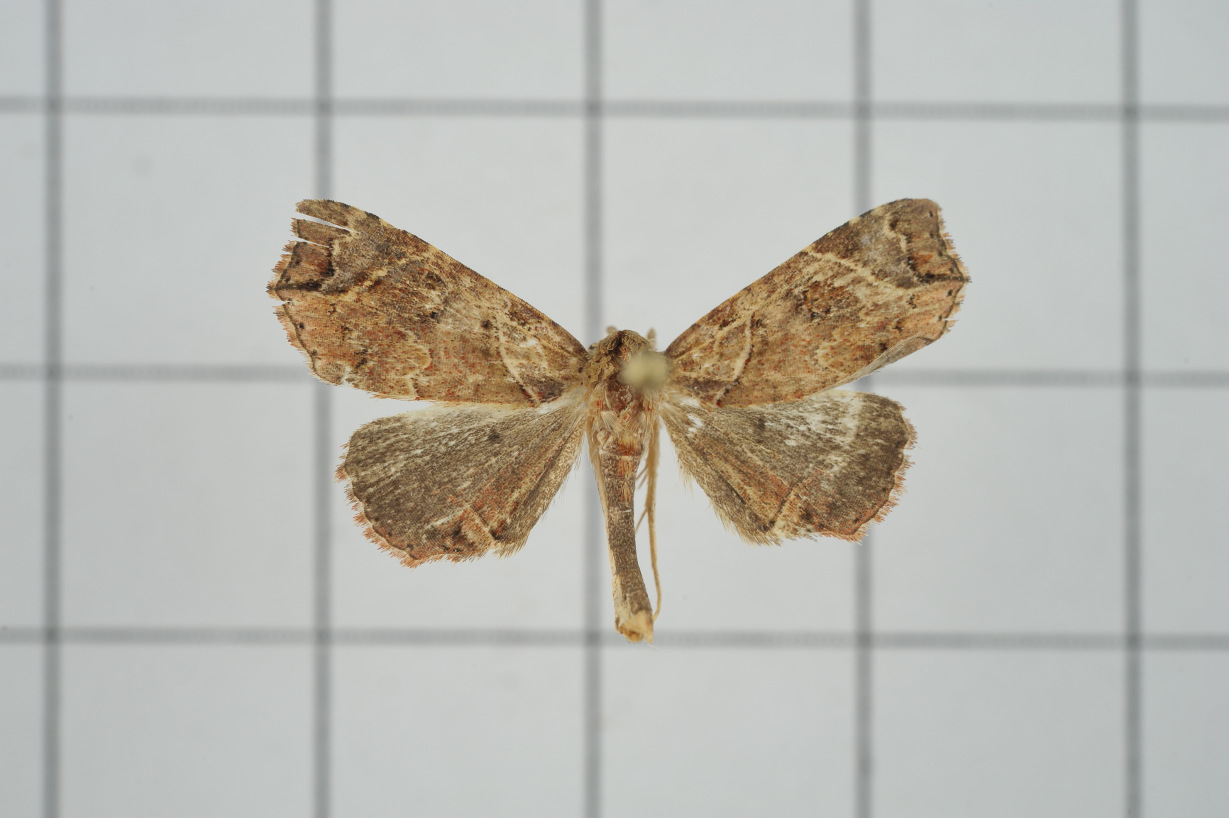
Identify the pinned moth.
Parolulis renalis
